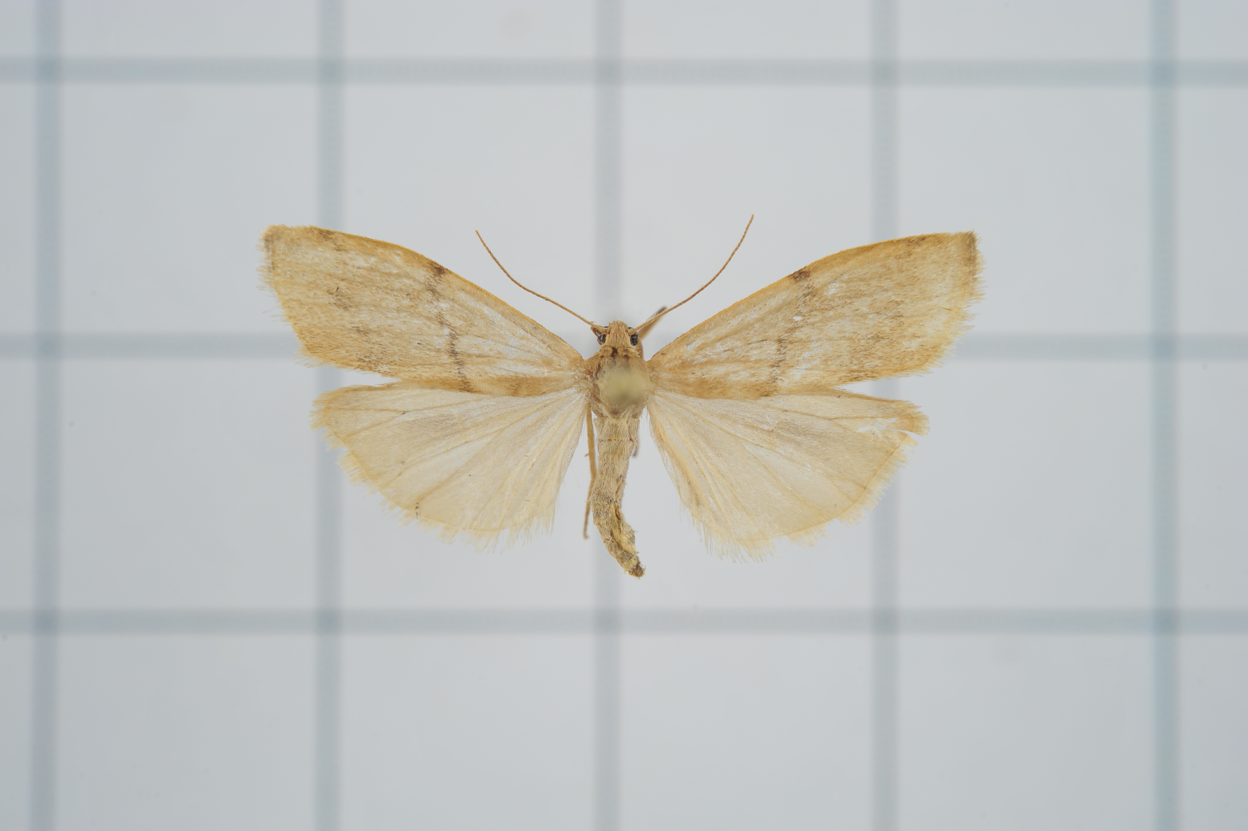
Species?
Mithuna arizana
